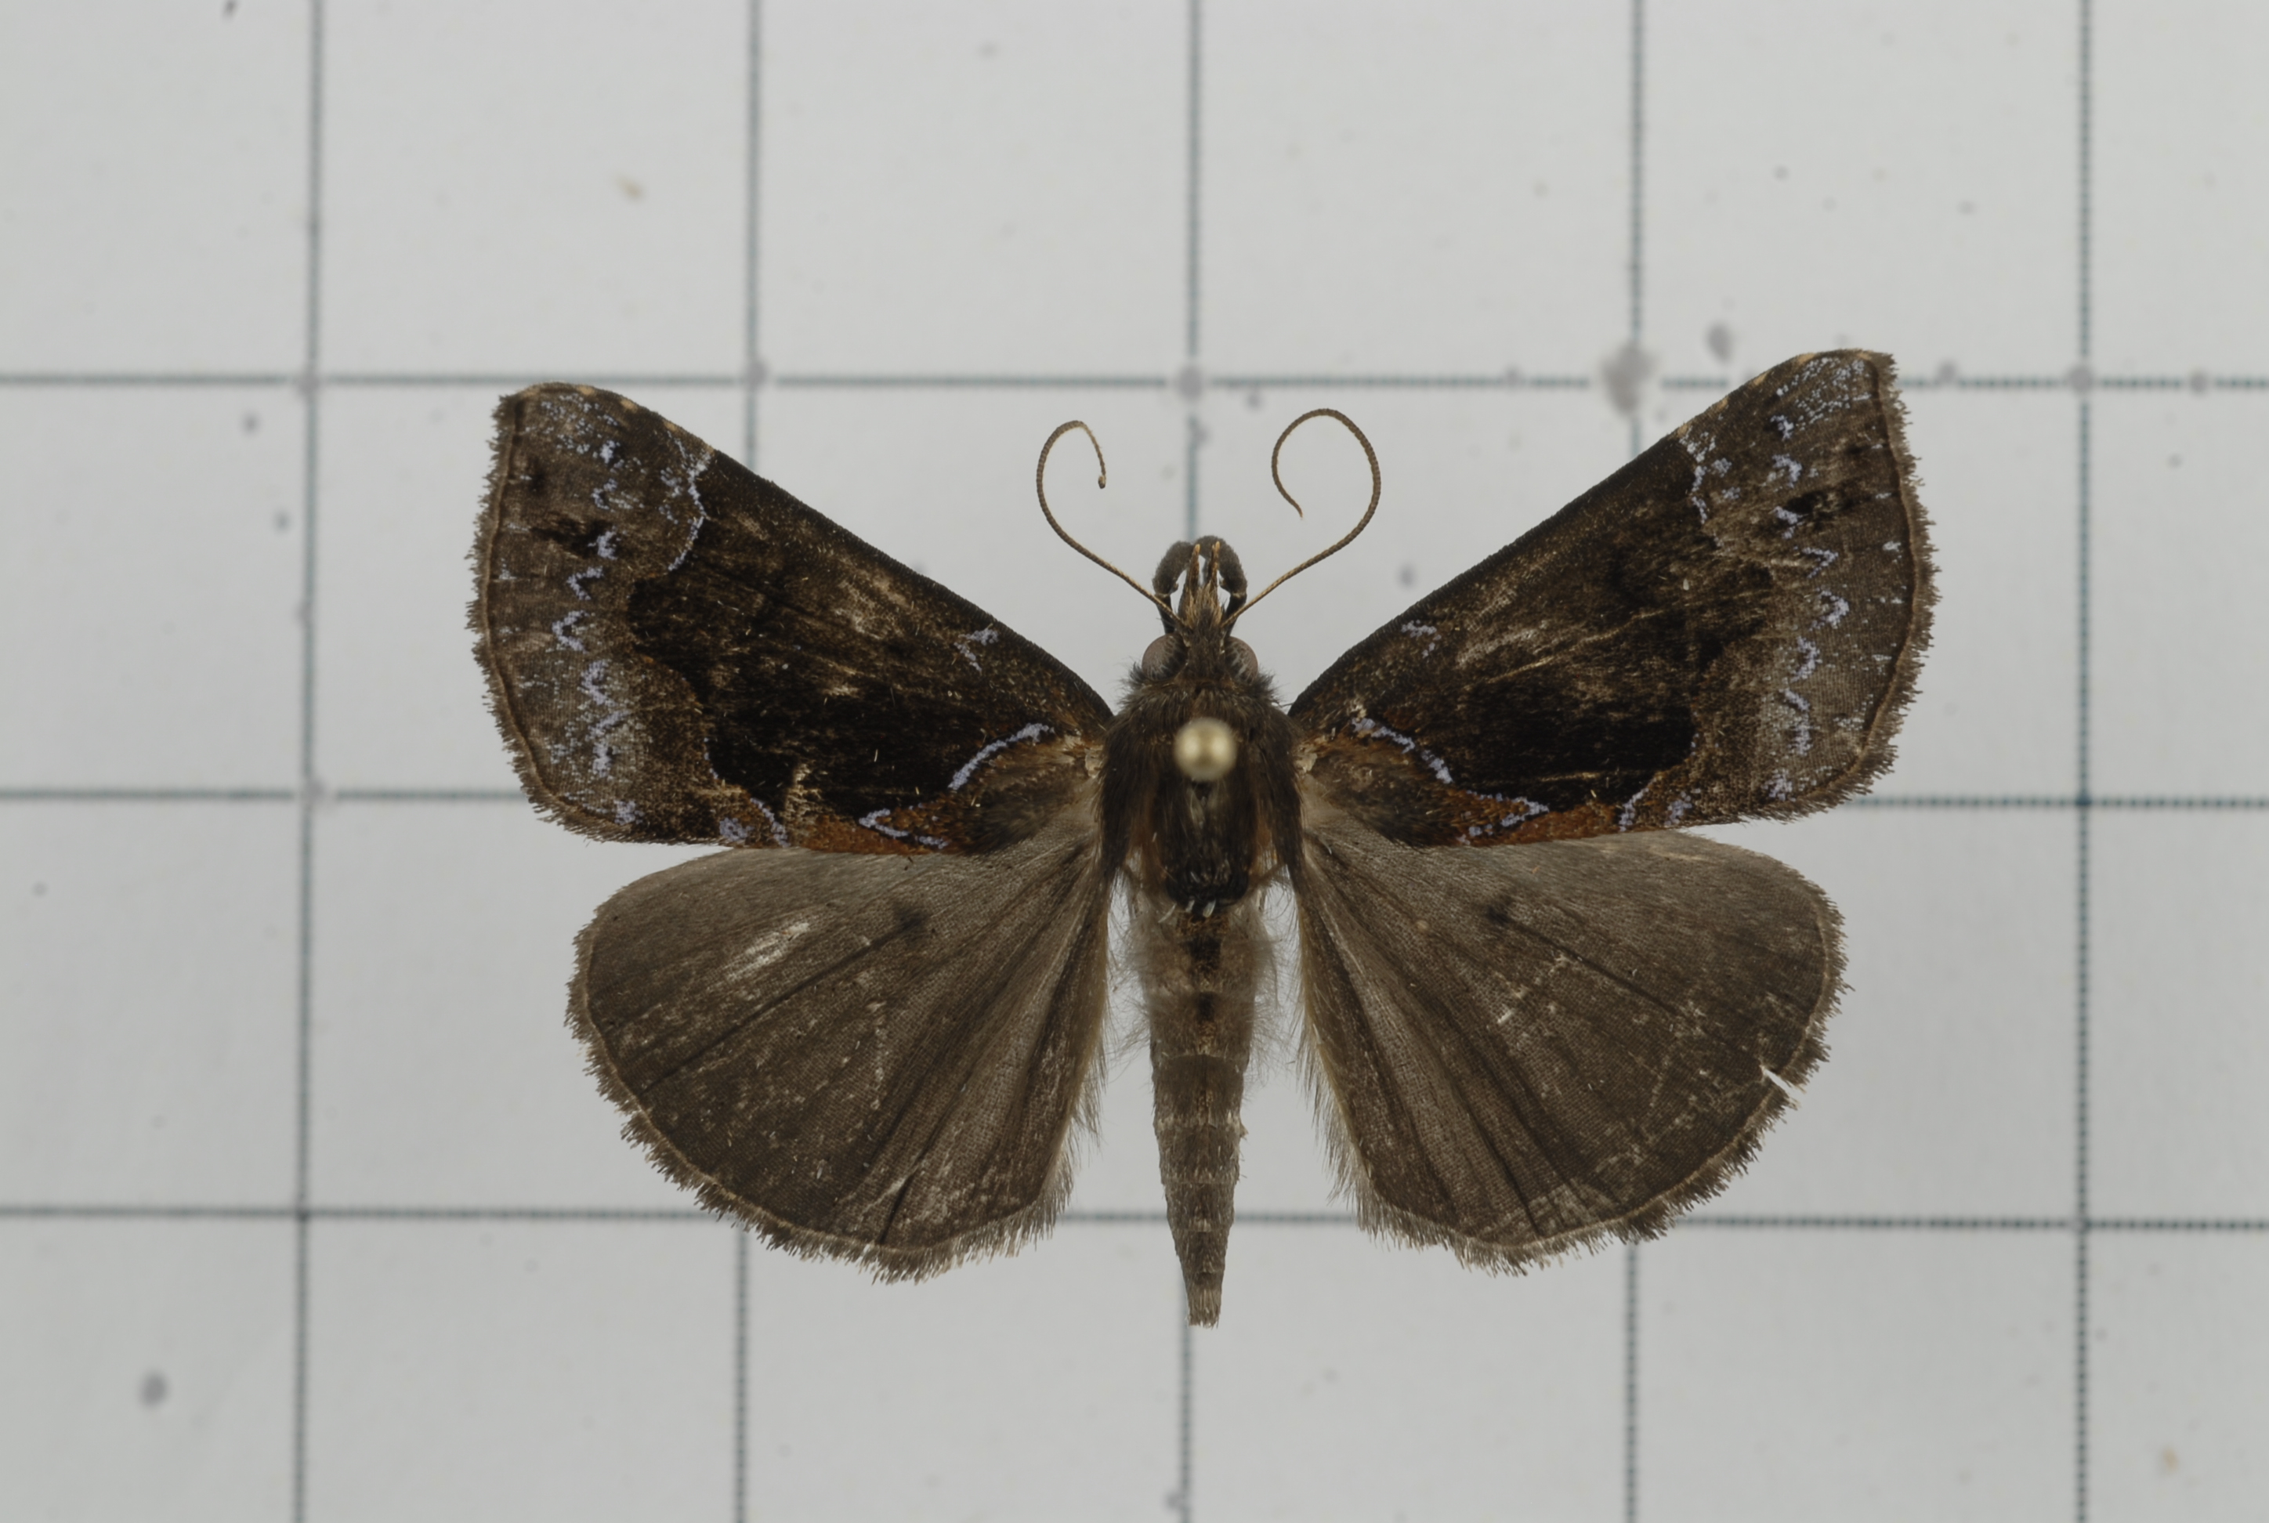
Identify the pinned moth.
Hypena cyanea
